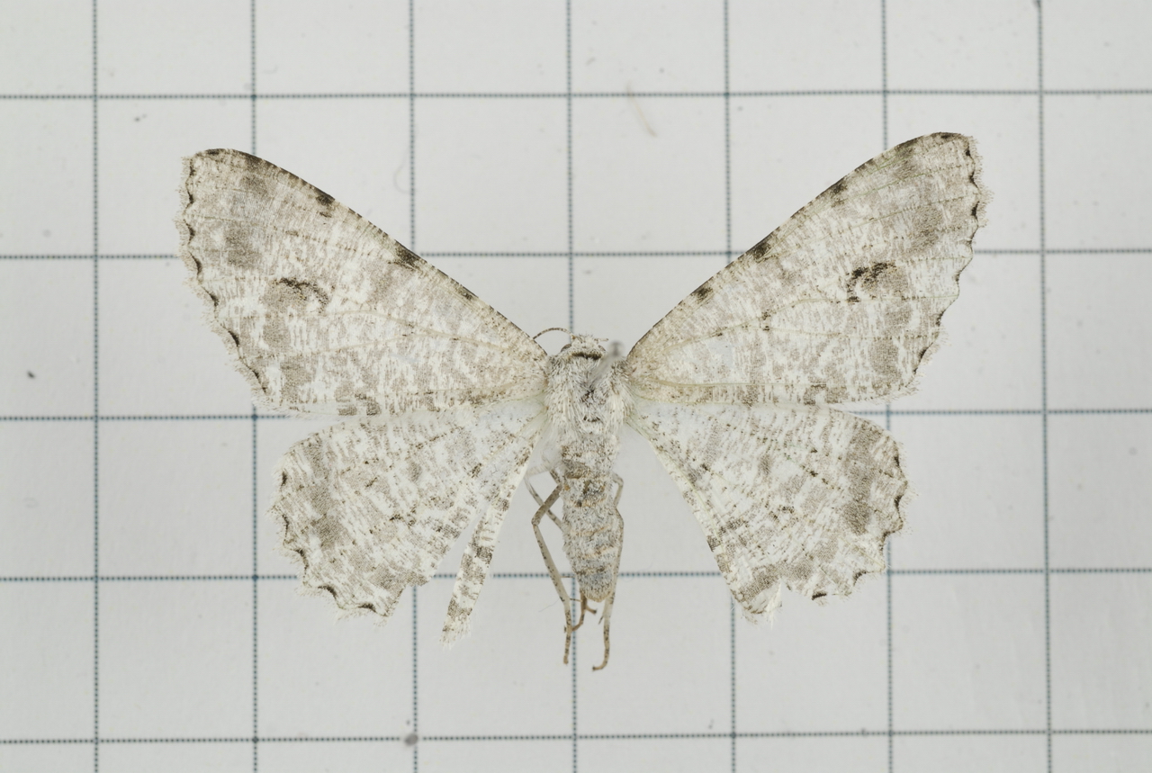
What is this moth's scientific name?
Lassaba parvalbidaria parvalbidaria
